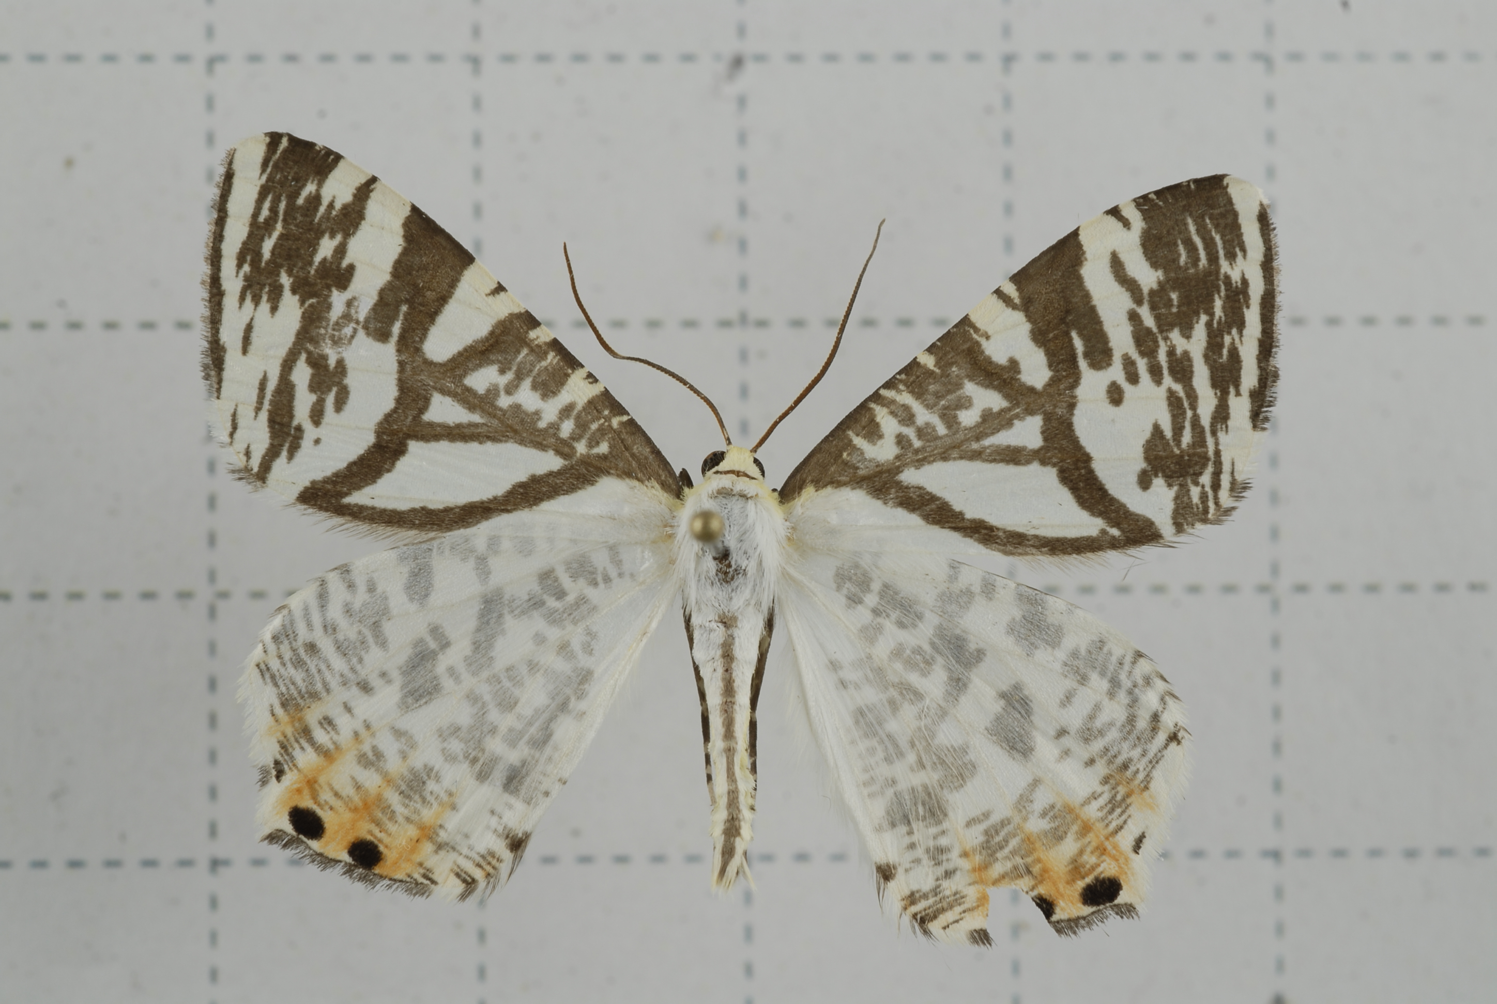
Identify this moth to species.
Ourapteryx ramosa
